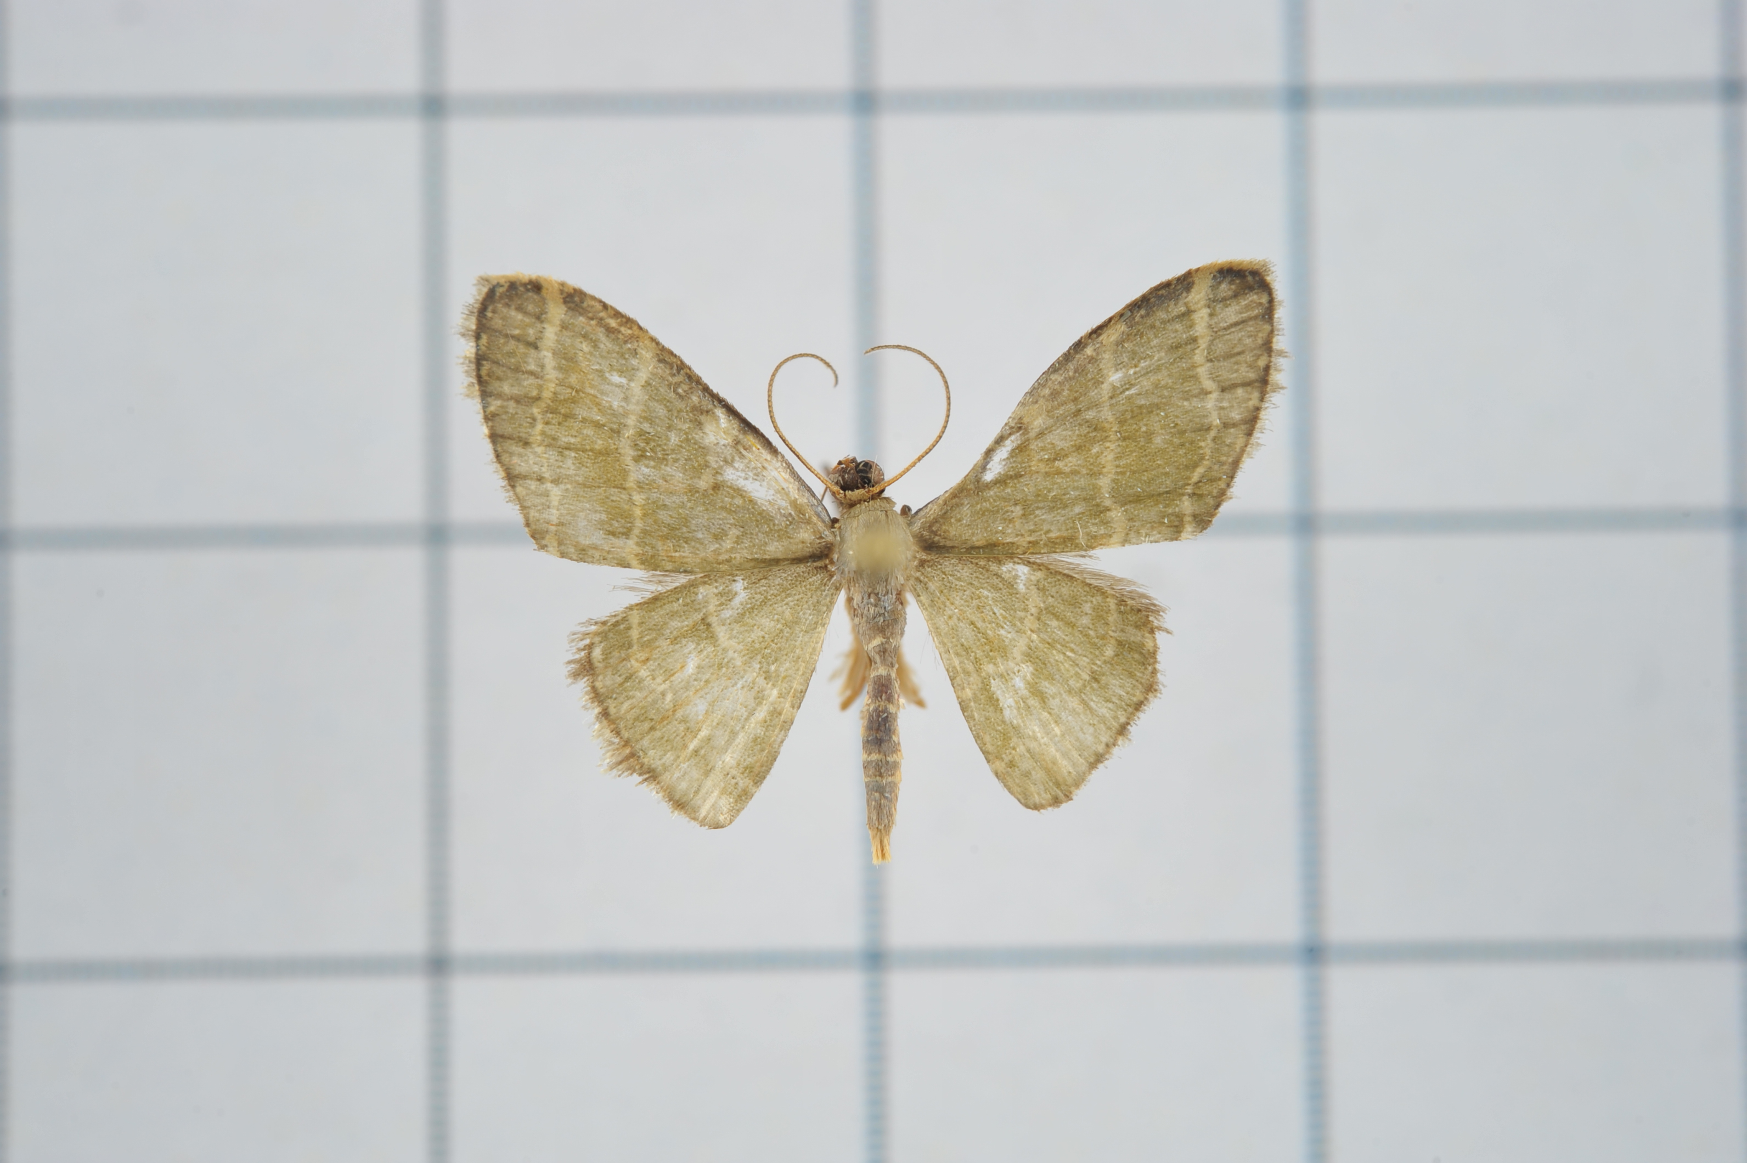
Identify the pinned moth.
Lophophleps purpurea
